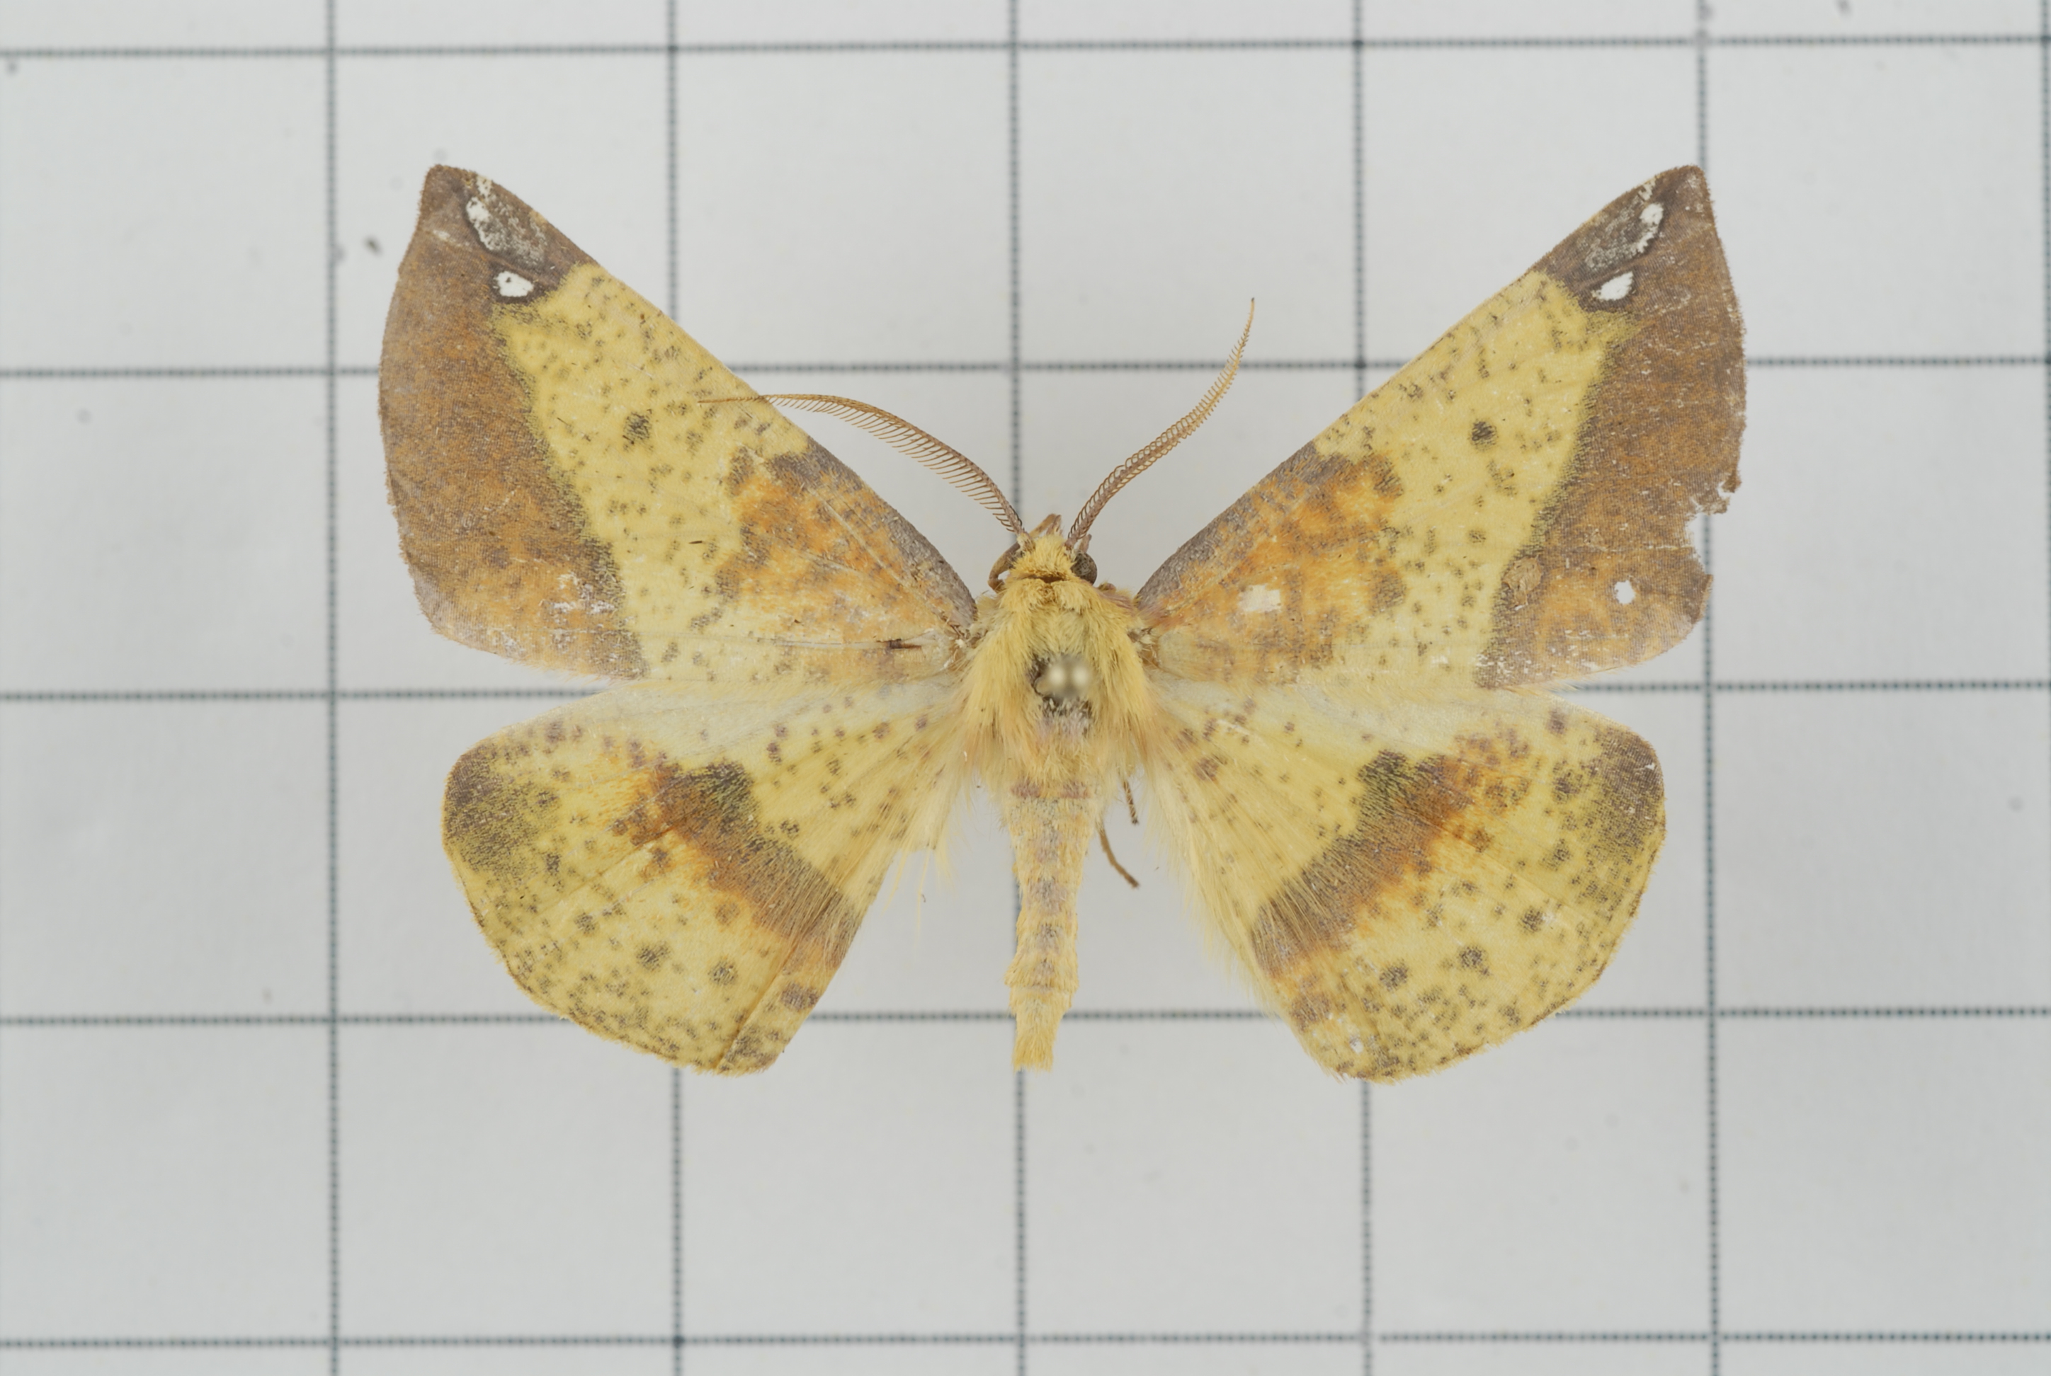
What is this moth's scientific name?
Pseudomiza aurata
